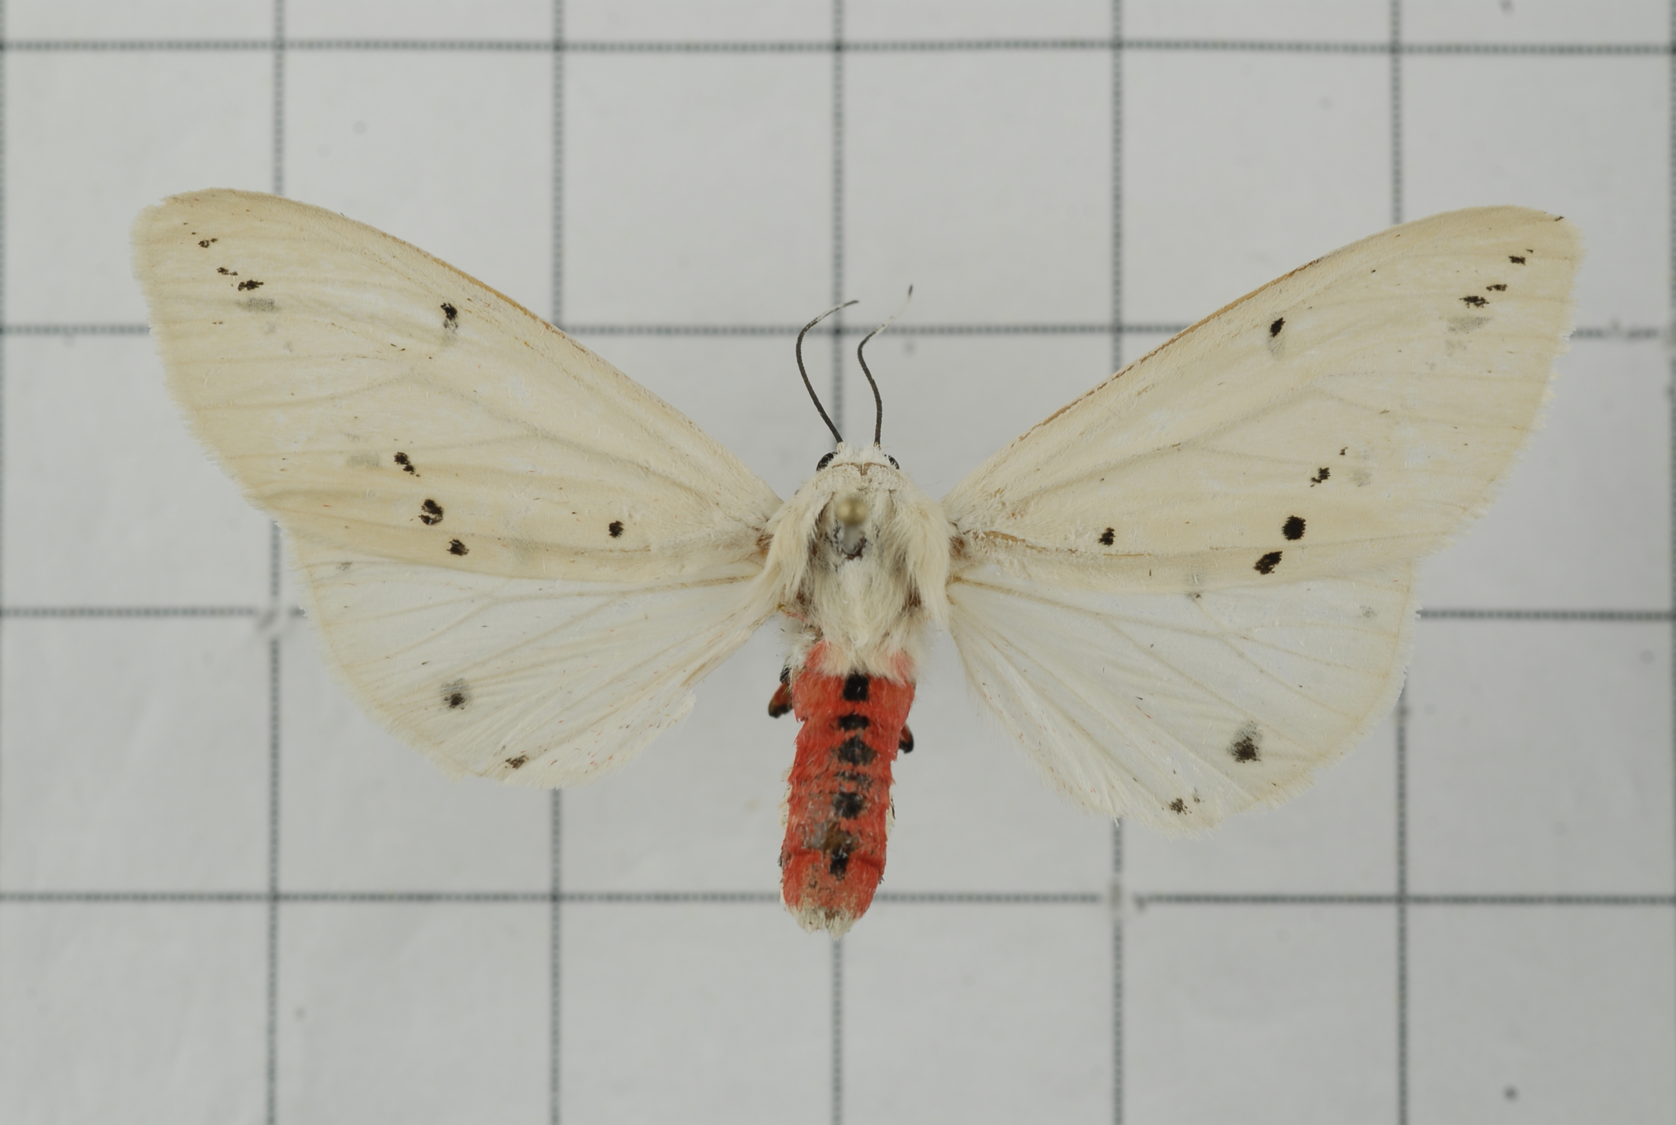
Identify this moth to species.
Spilarctia sagittifera taiwanensis
